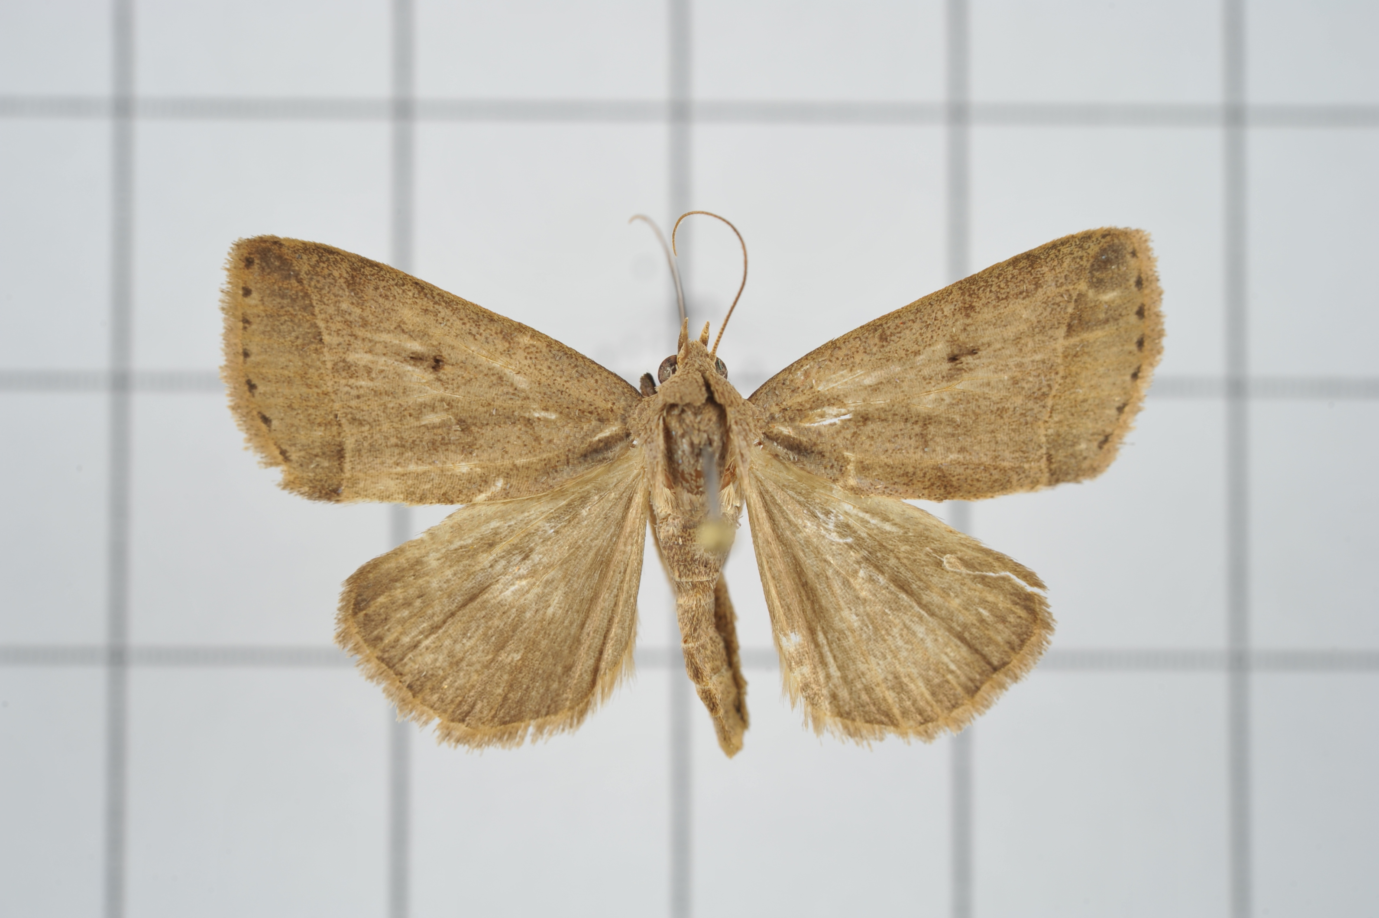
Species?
Bocula caradrinoides
